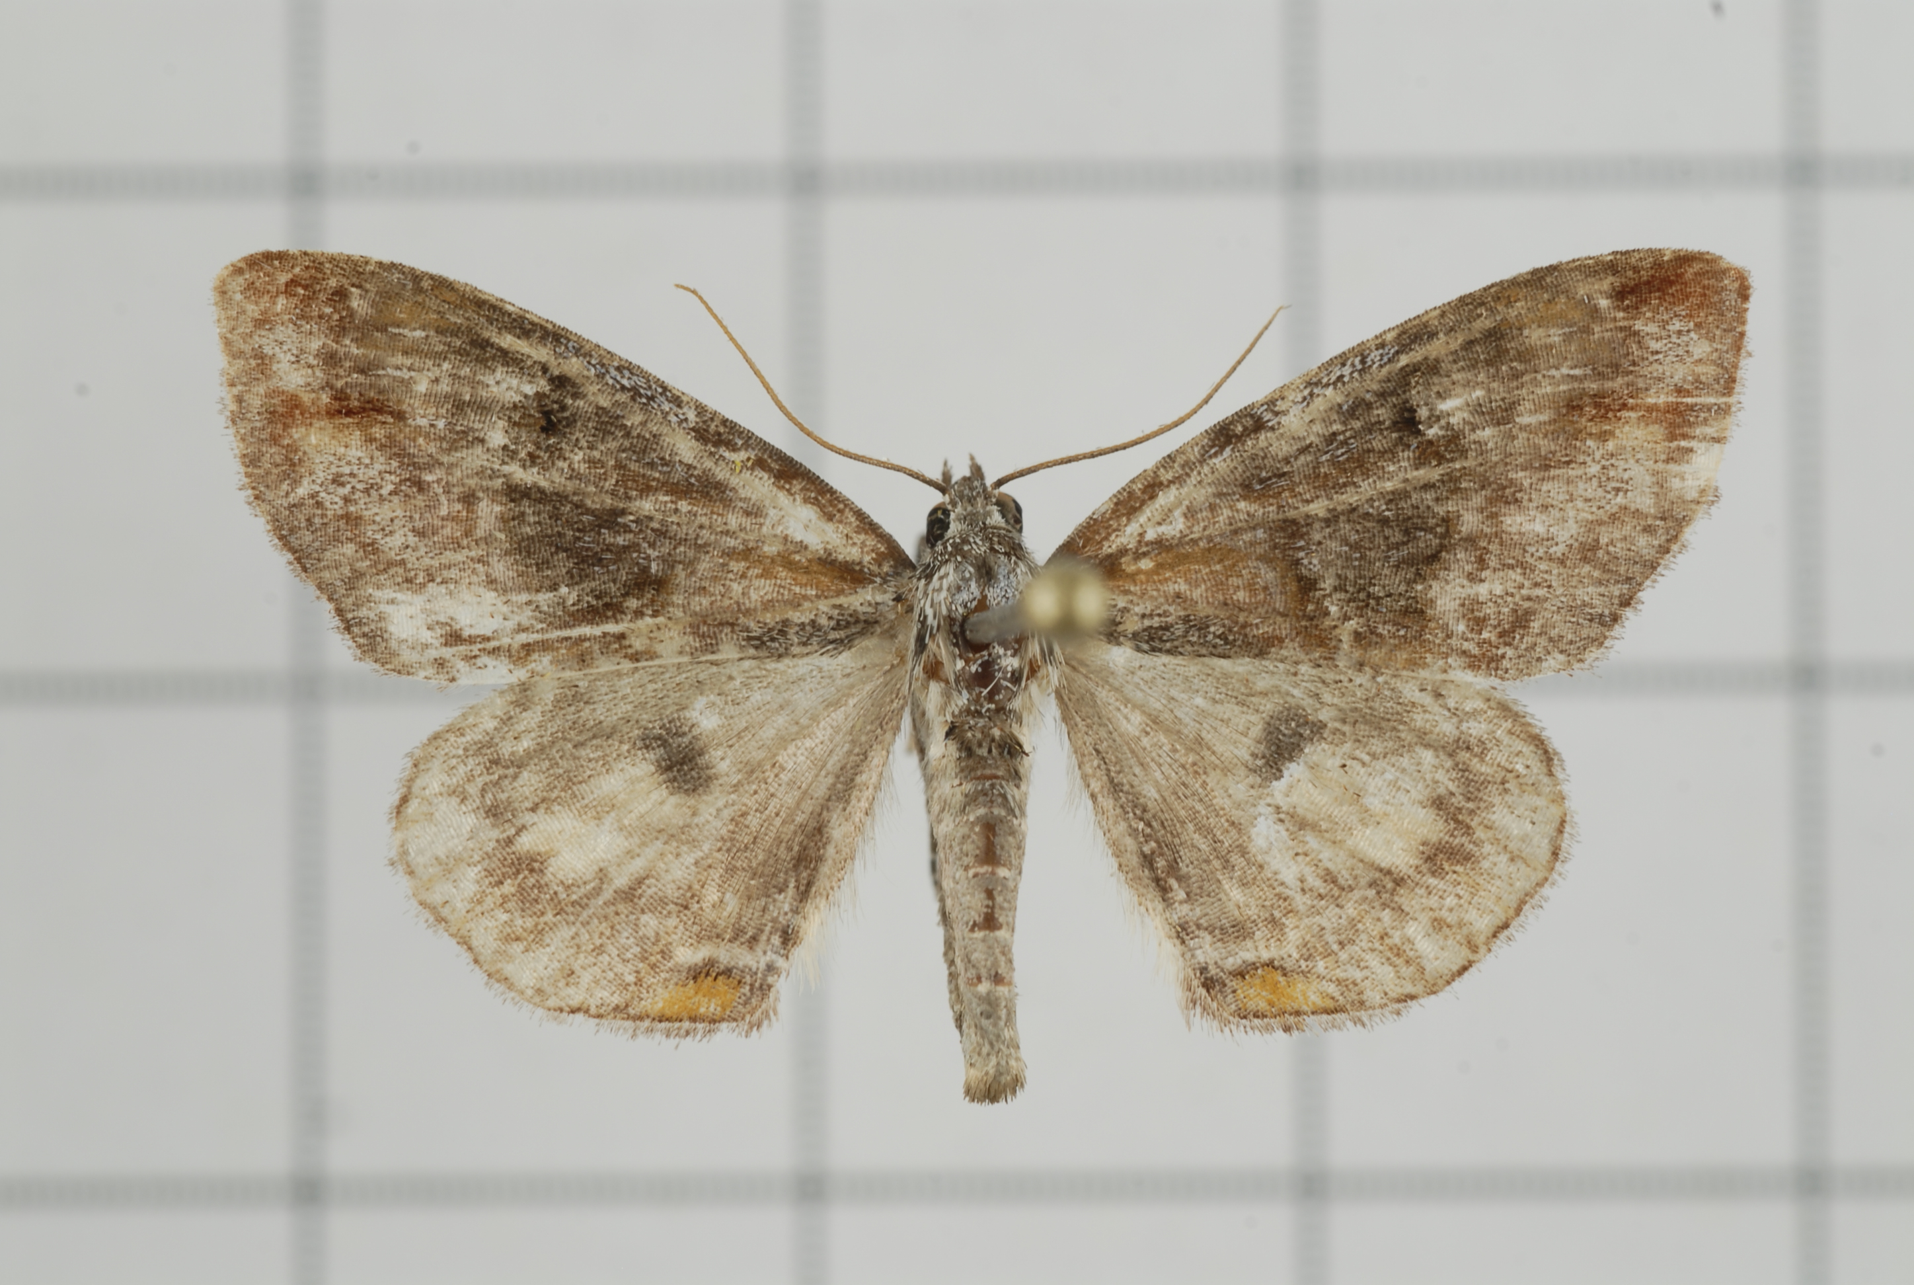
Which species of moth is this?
Protoseudyra picta
